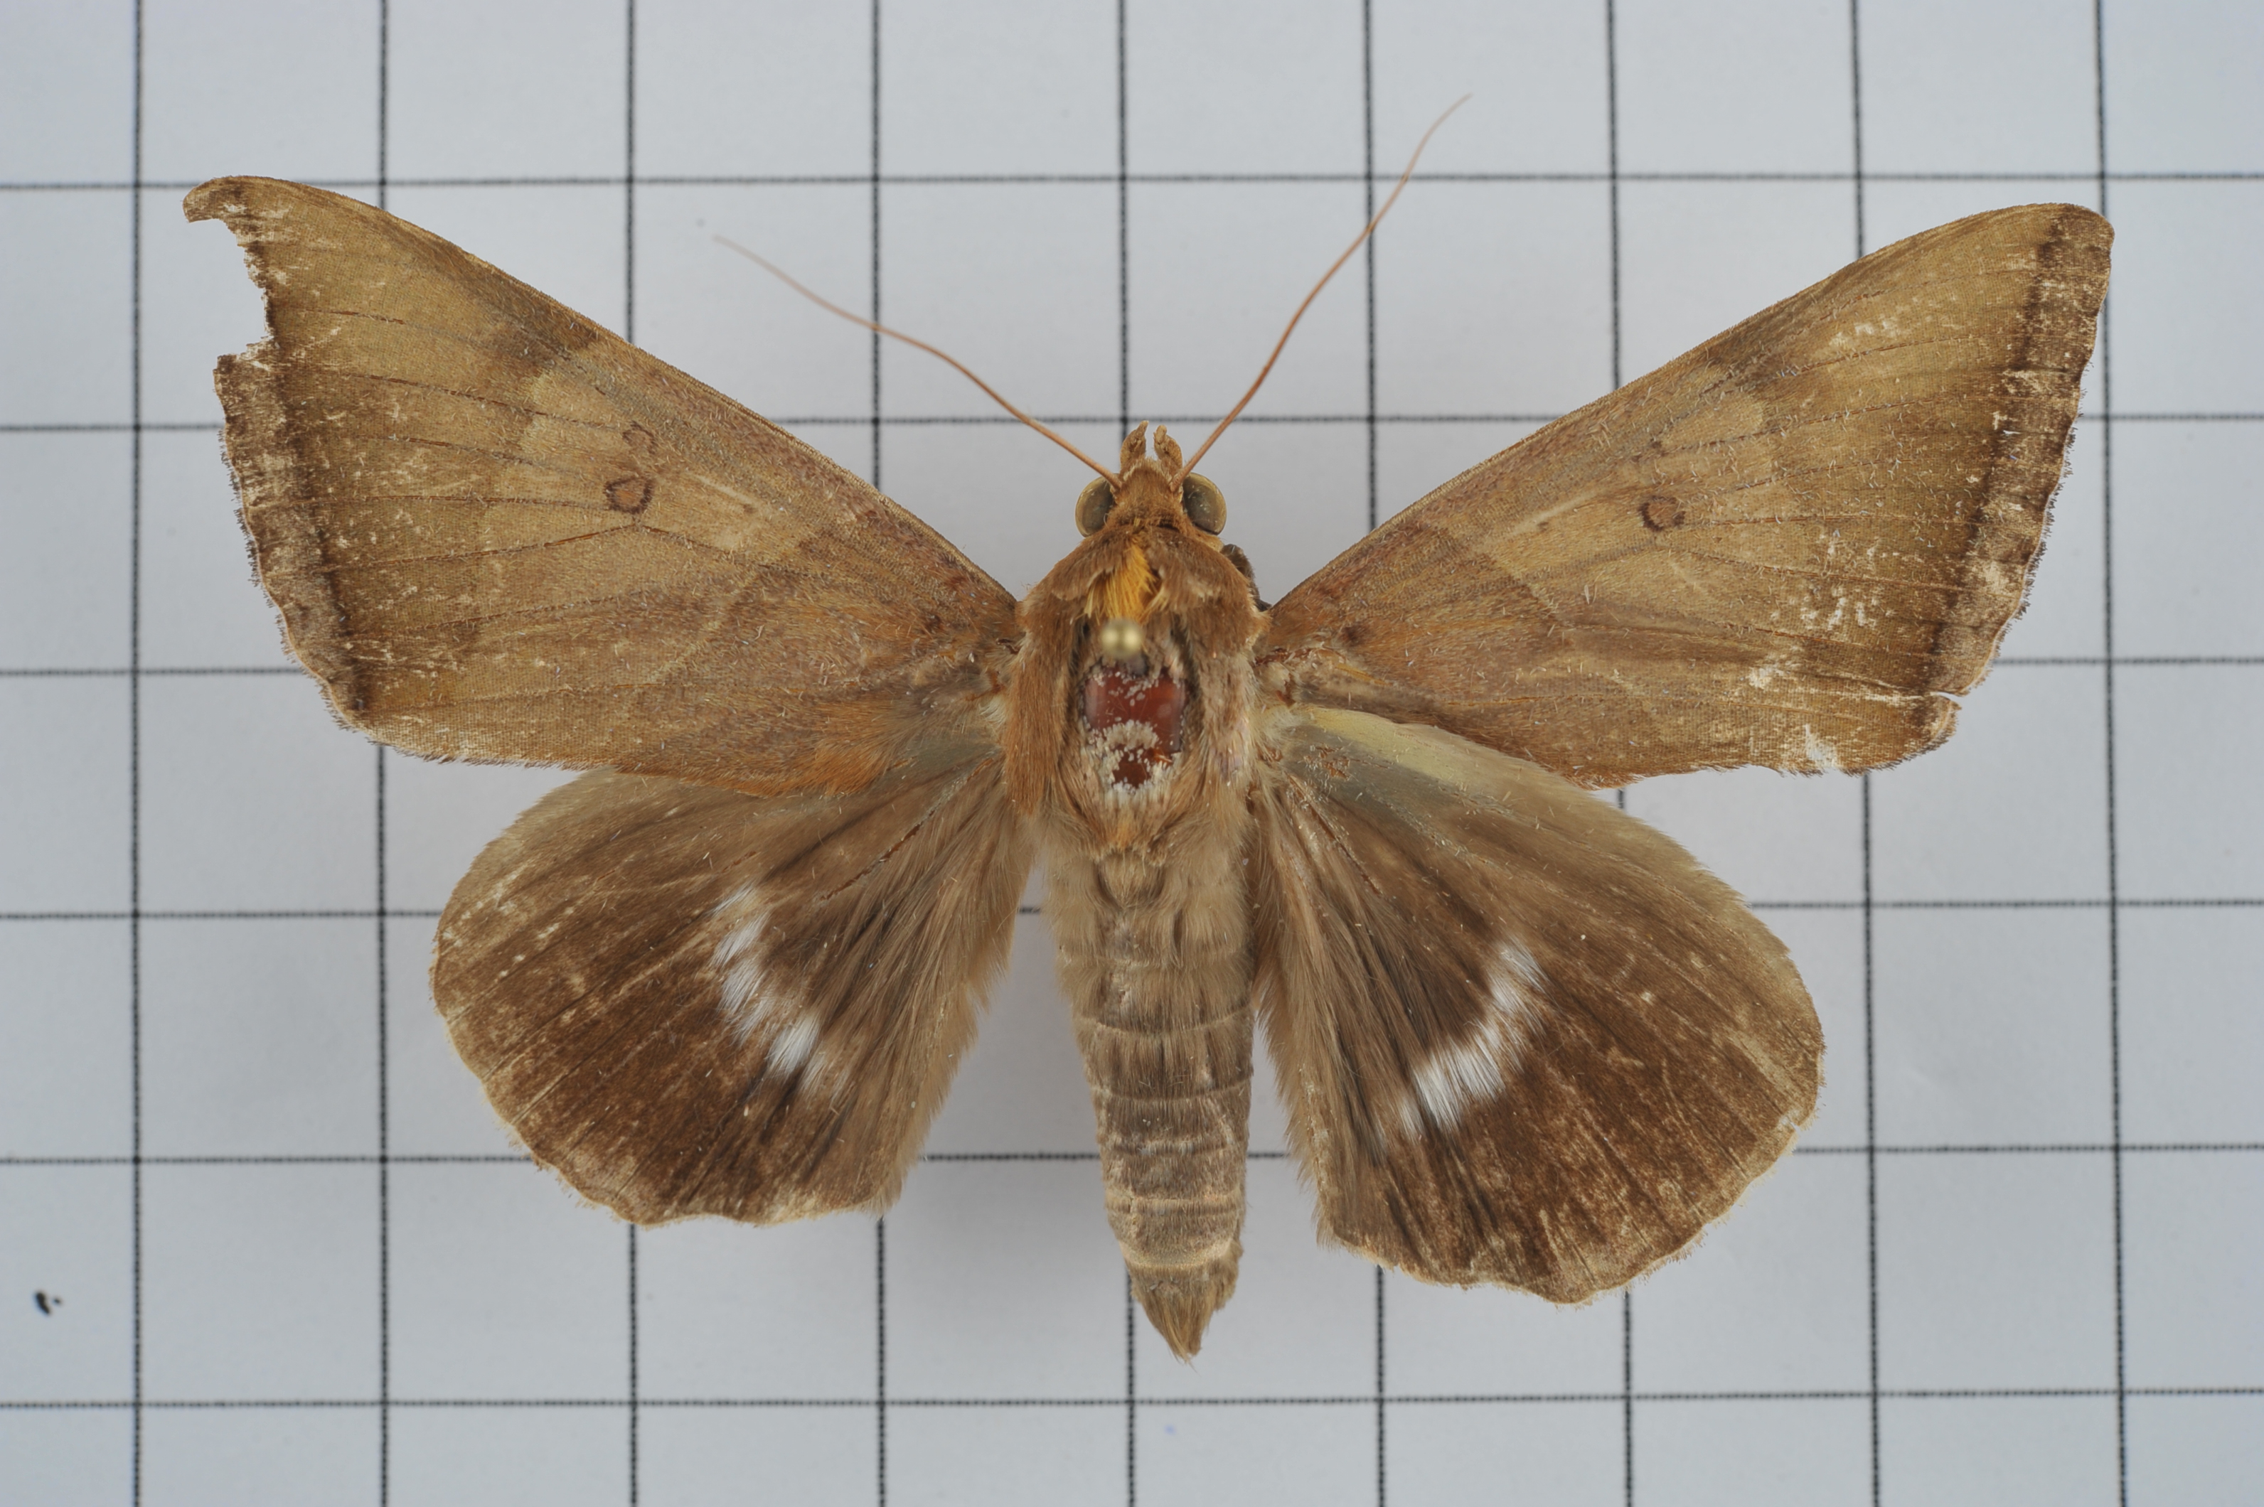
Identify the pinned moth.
Artena dotata
